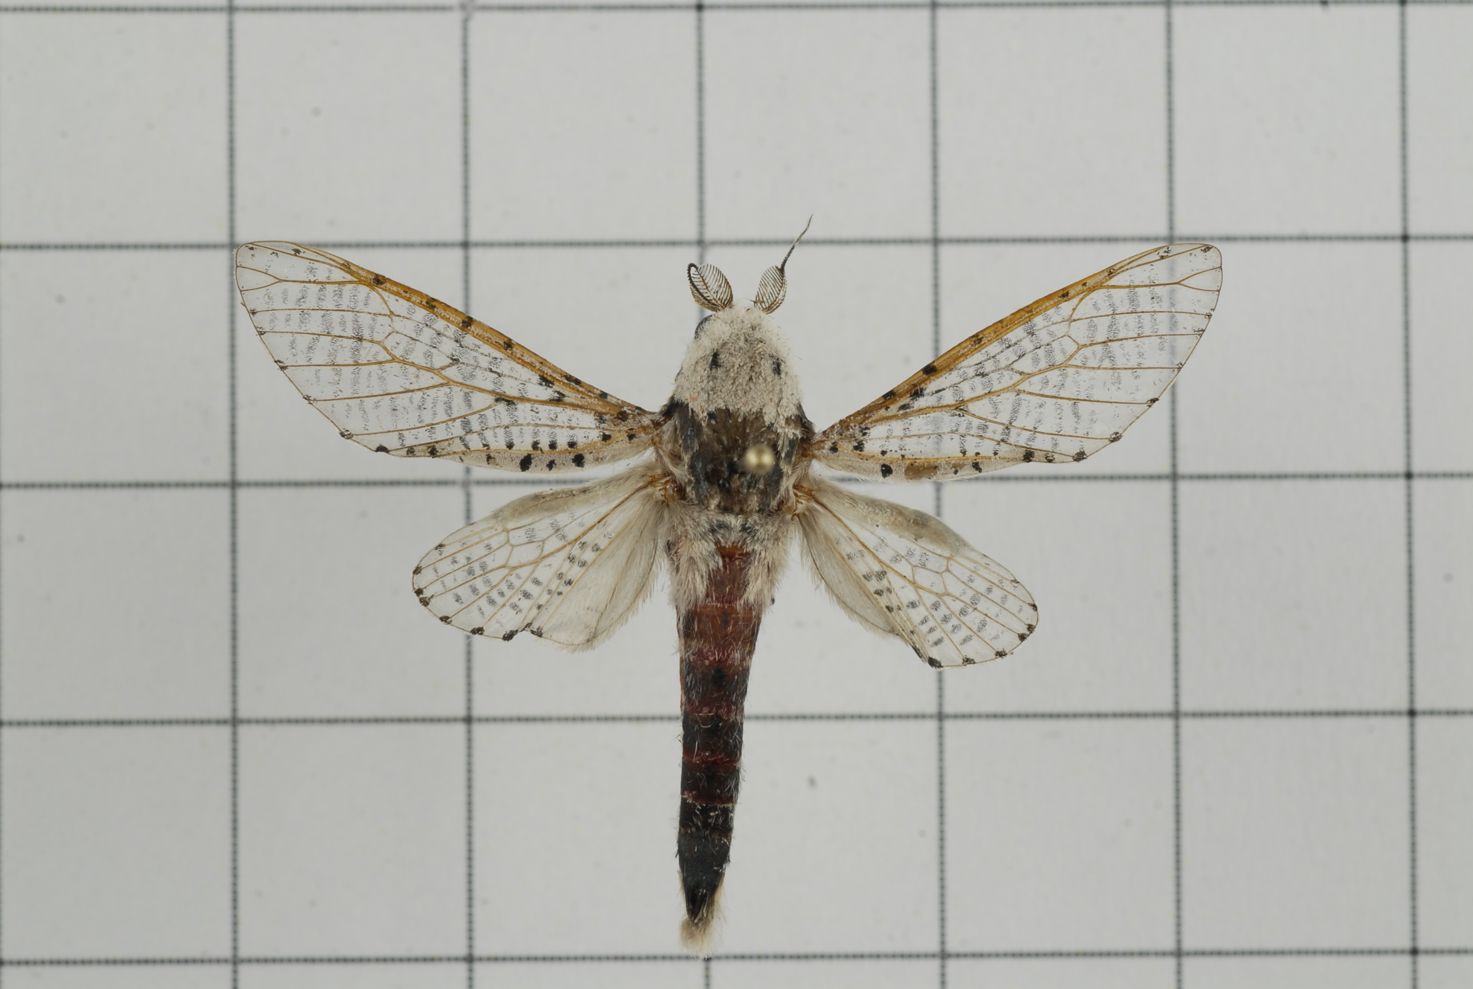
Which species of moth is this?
Polyphagozerra coffeae
